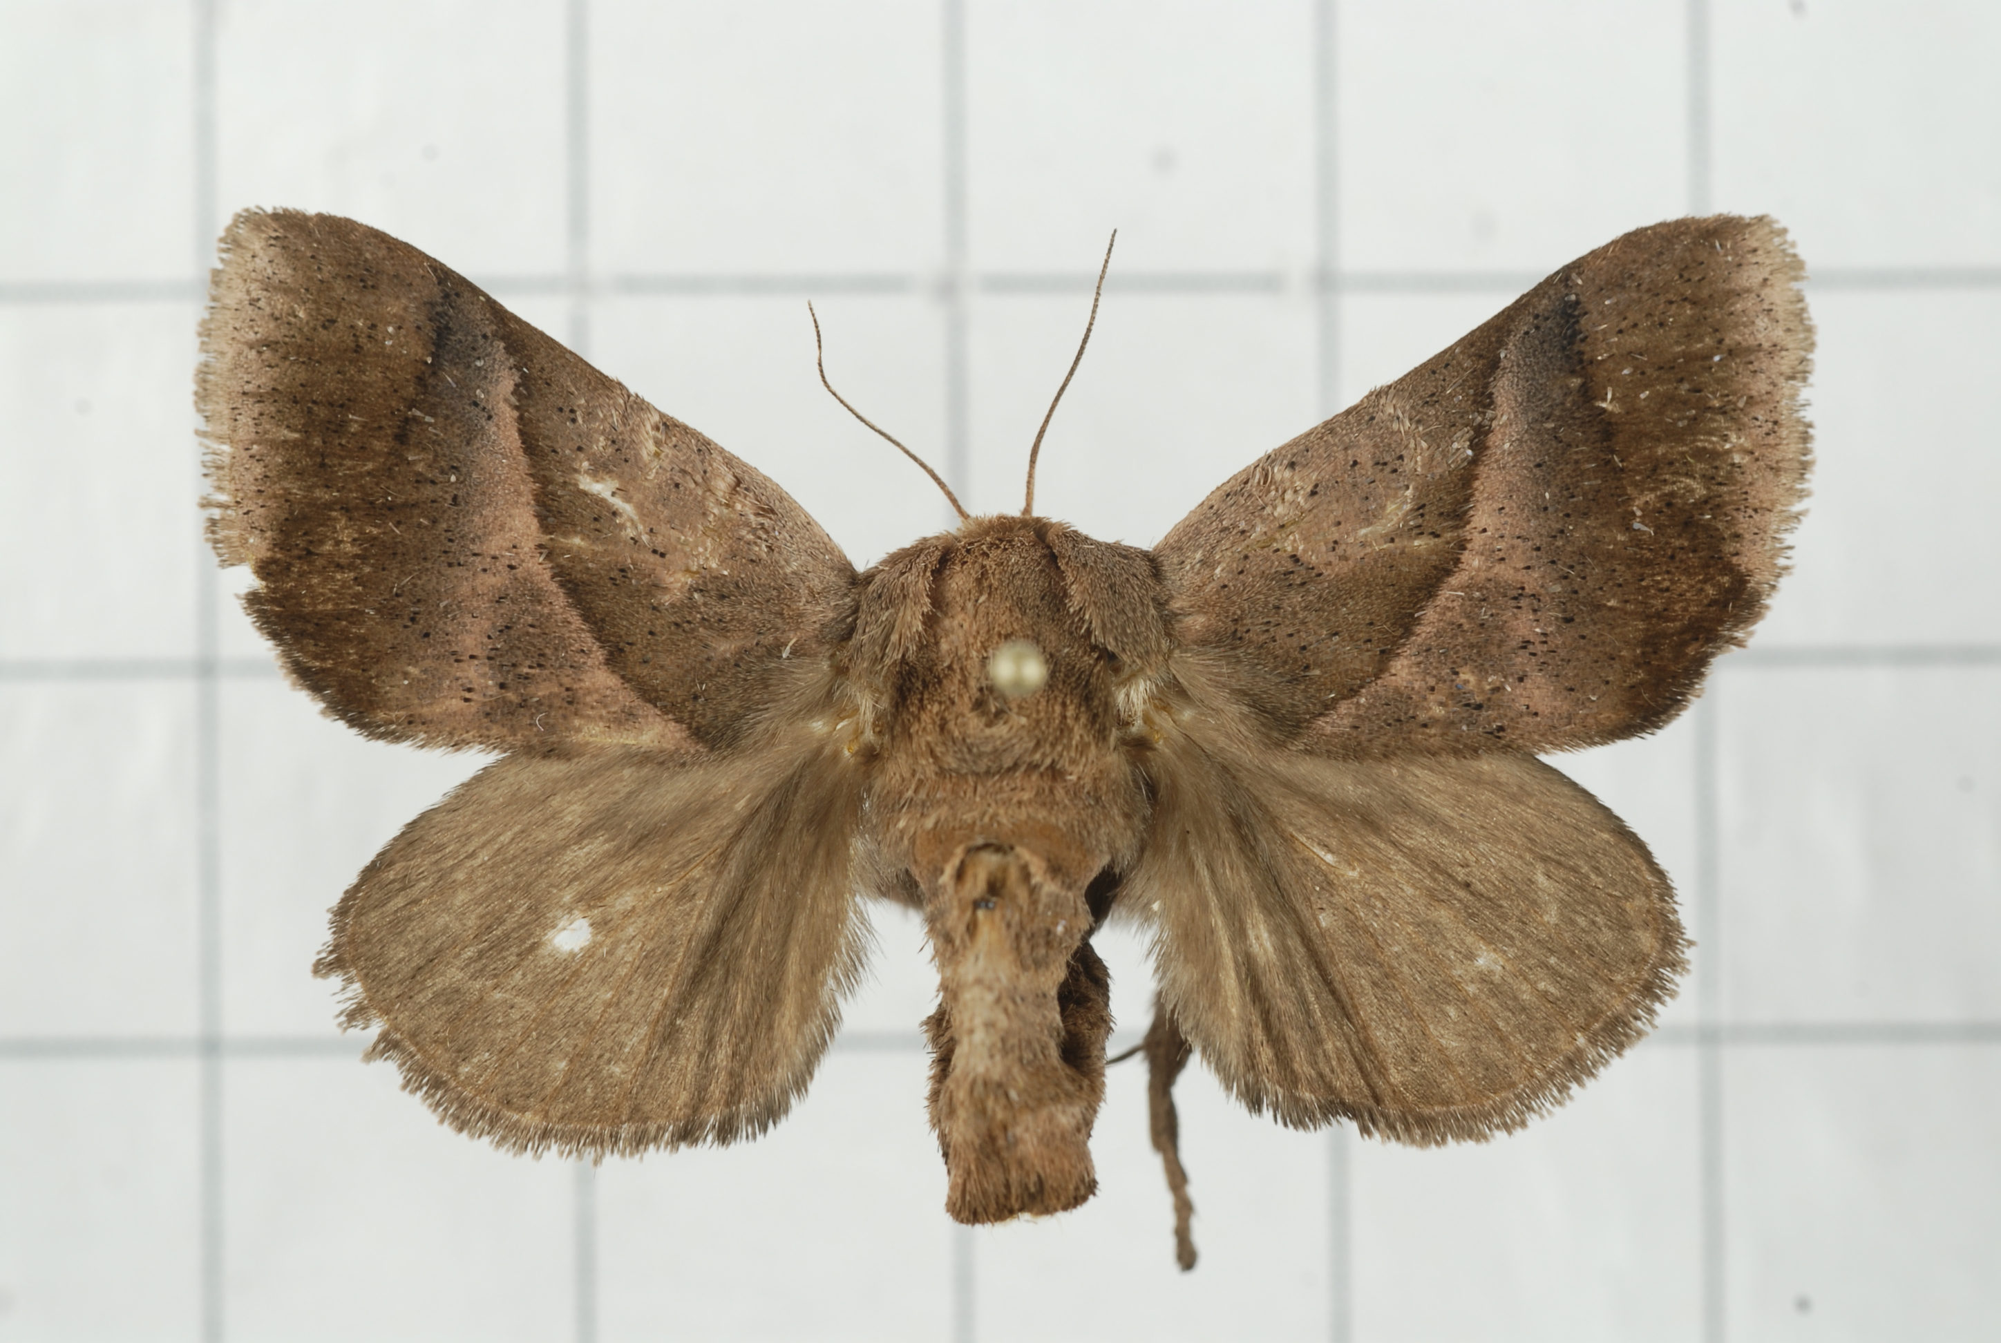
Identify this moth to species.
Setora postornata
